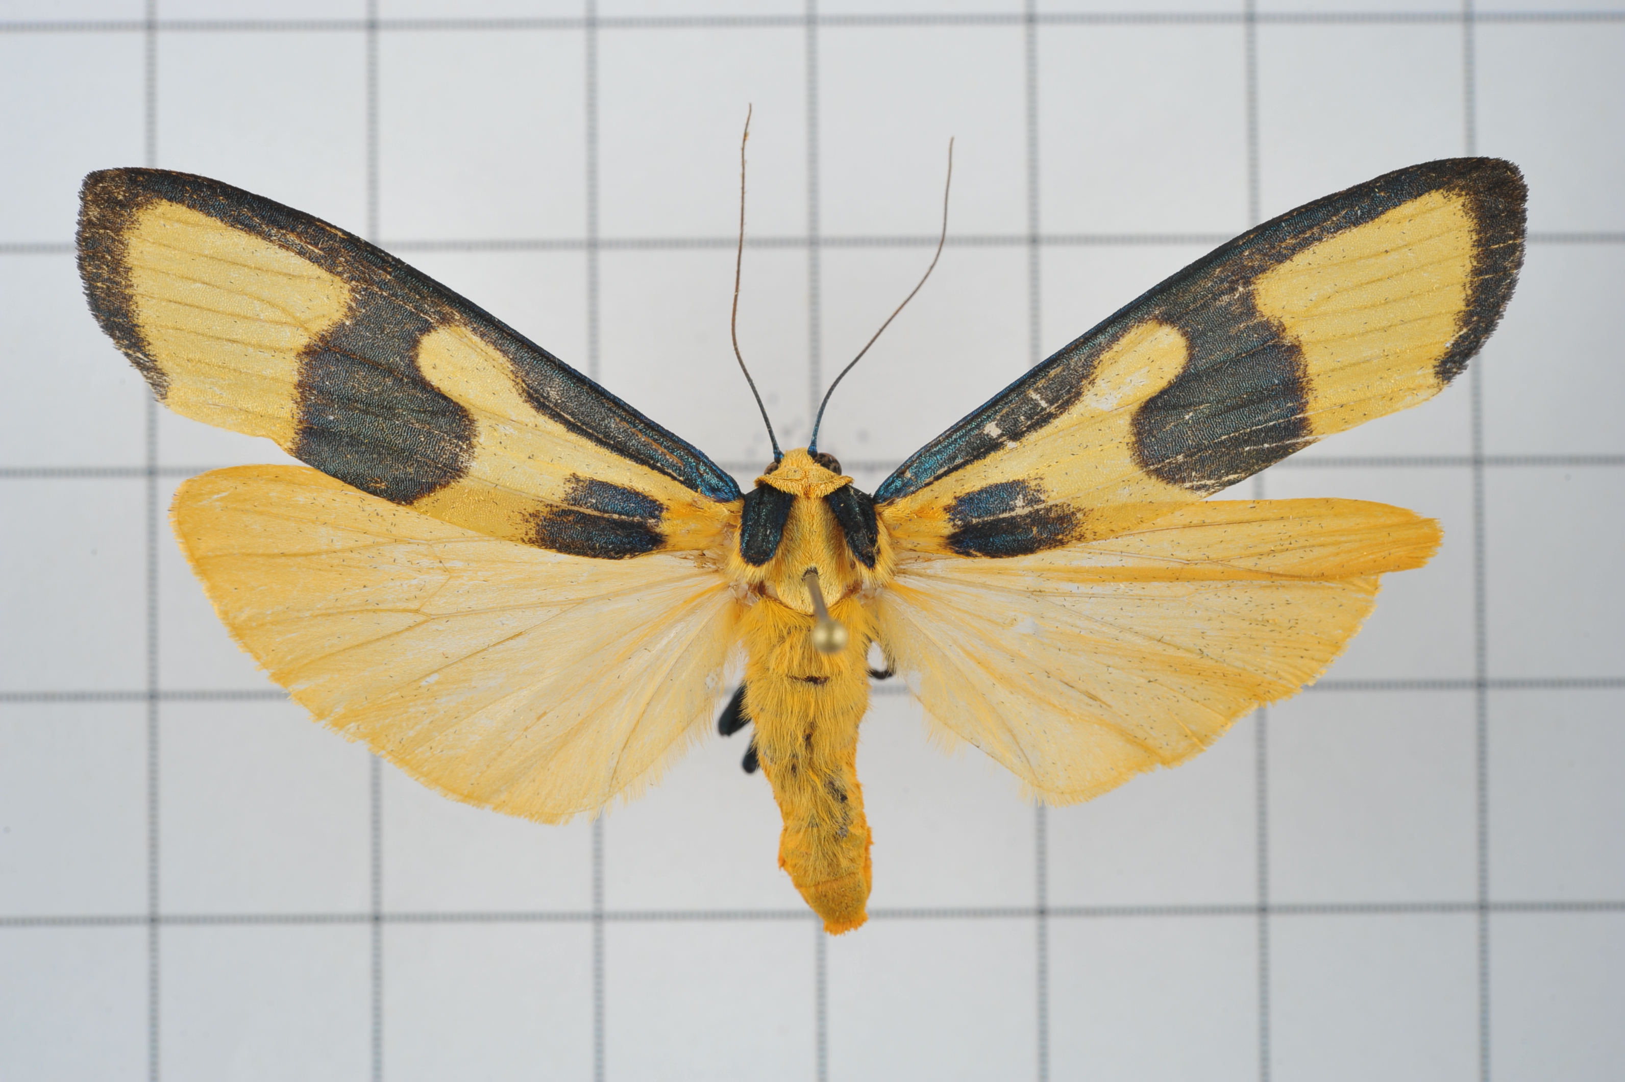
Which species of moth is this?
Chrysaeglia magnifica
